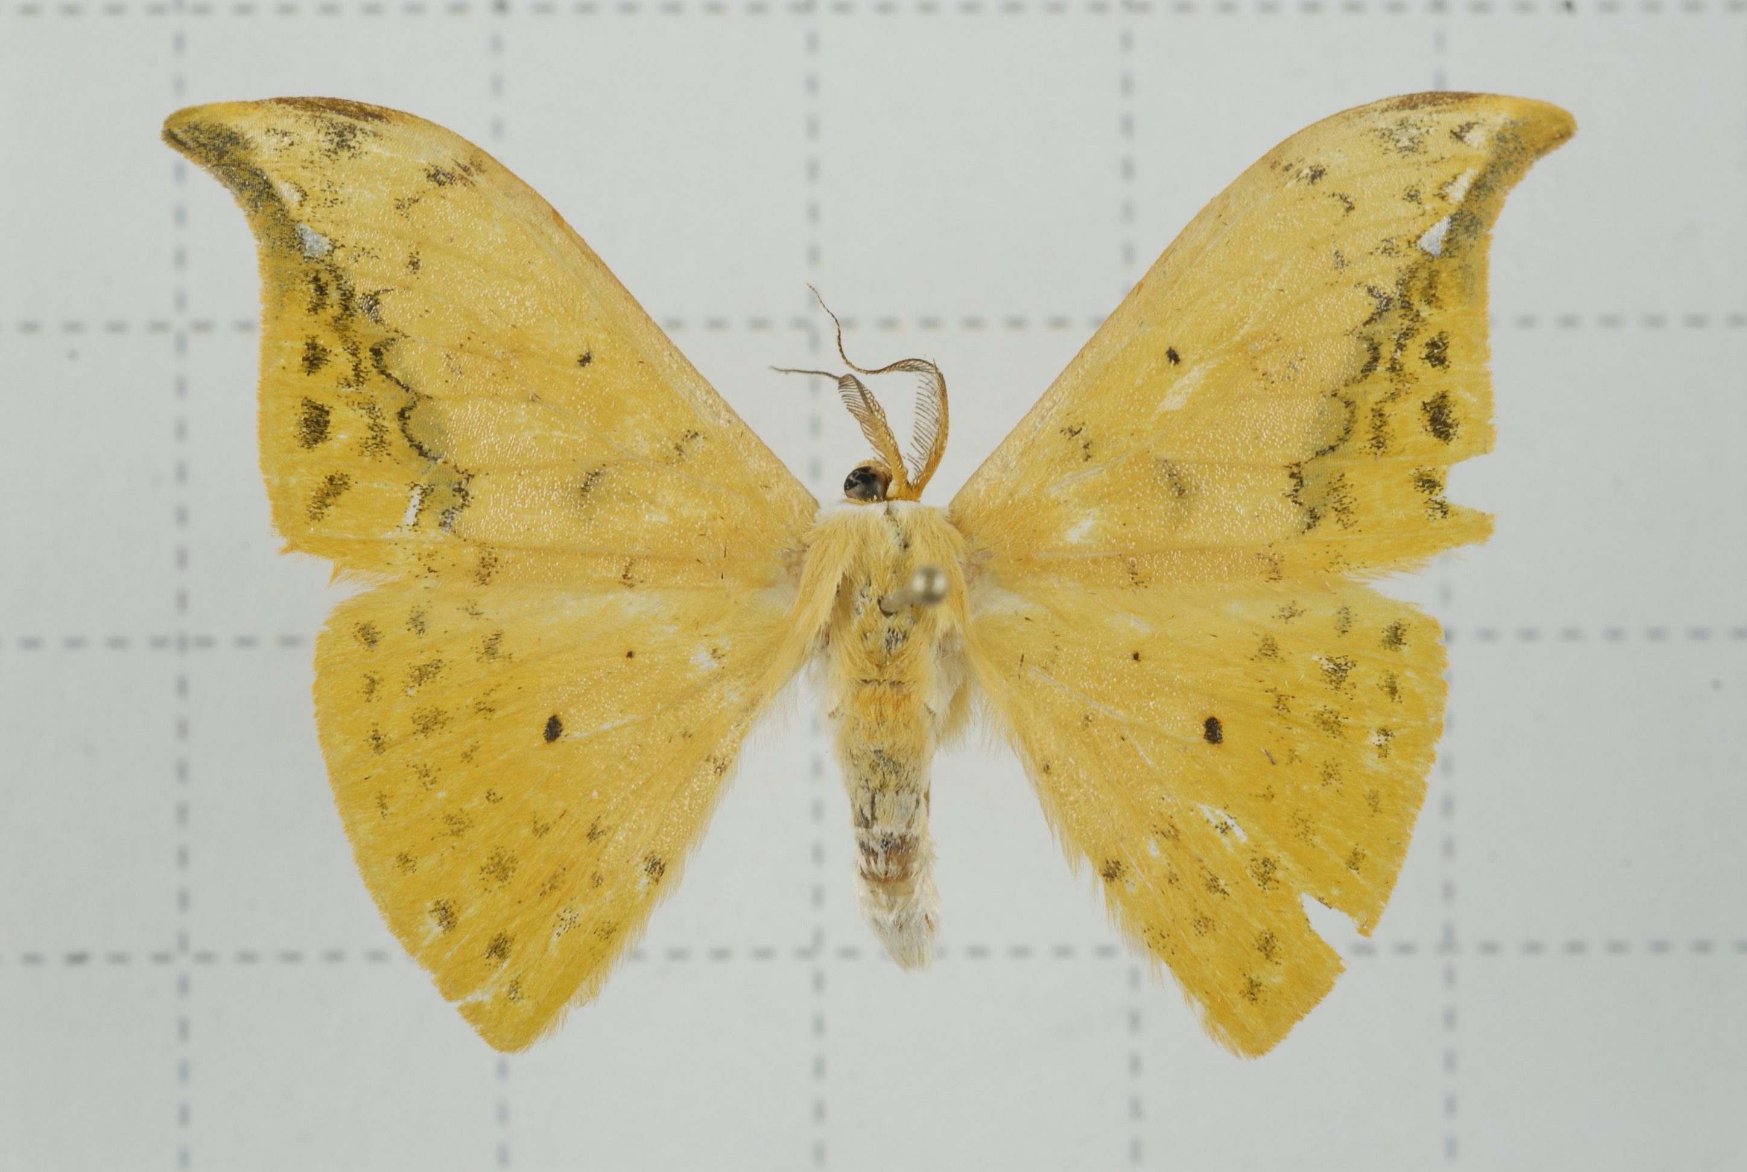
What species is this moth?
Tridrepana flava flava
